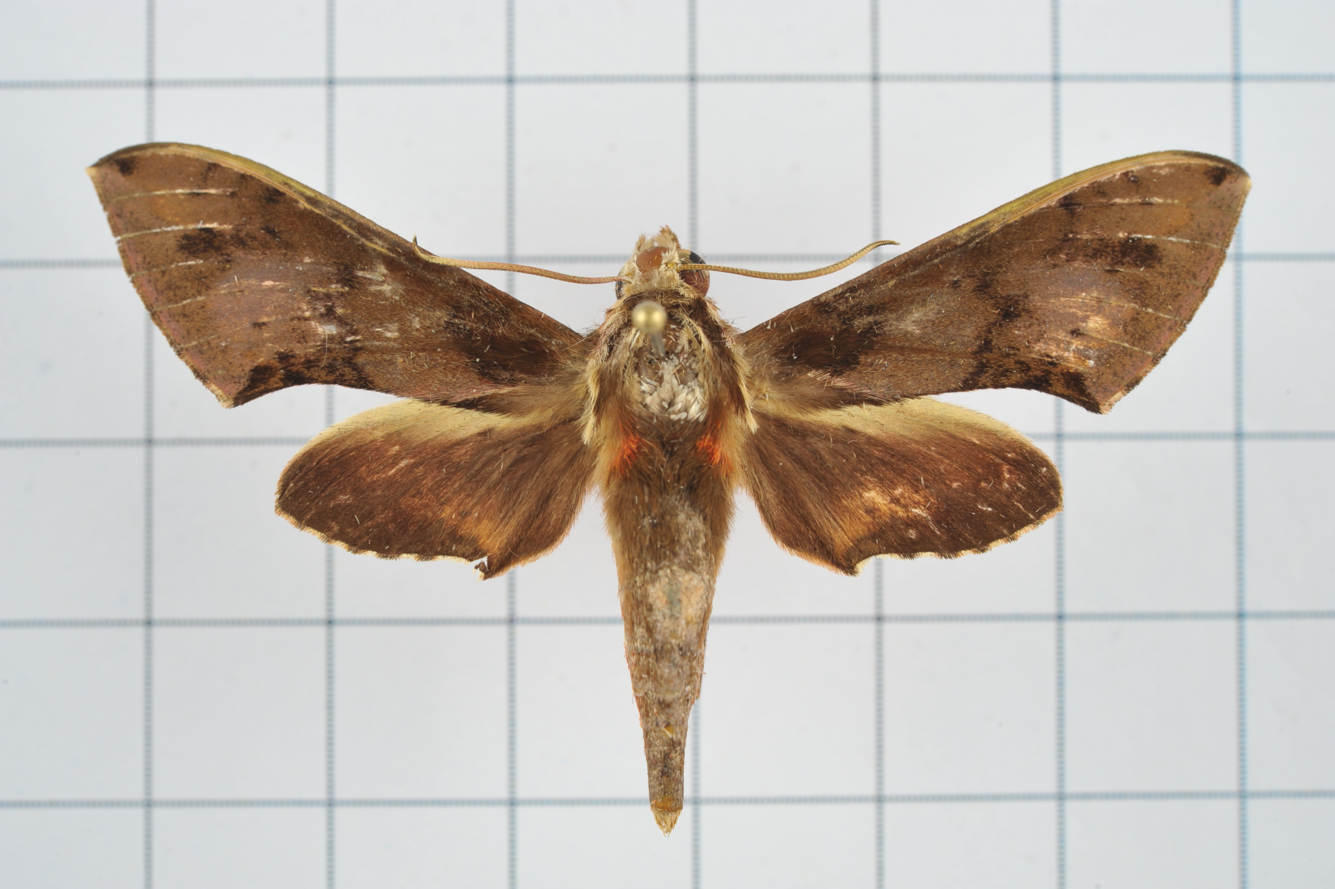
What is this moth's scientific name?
Rhagastis binoculata
